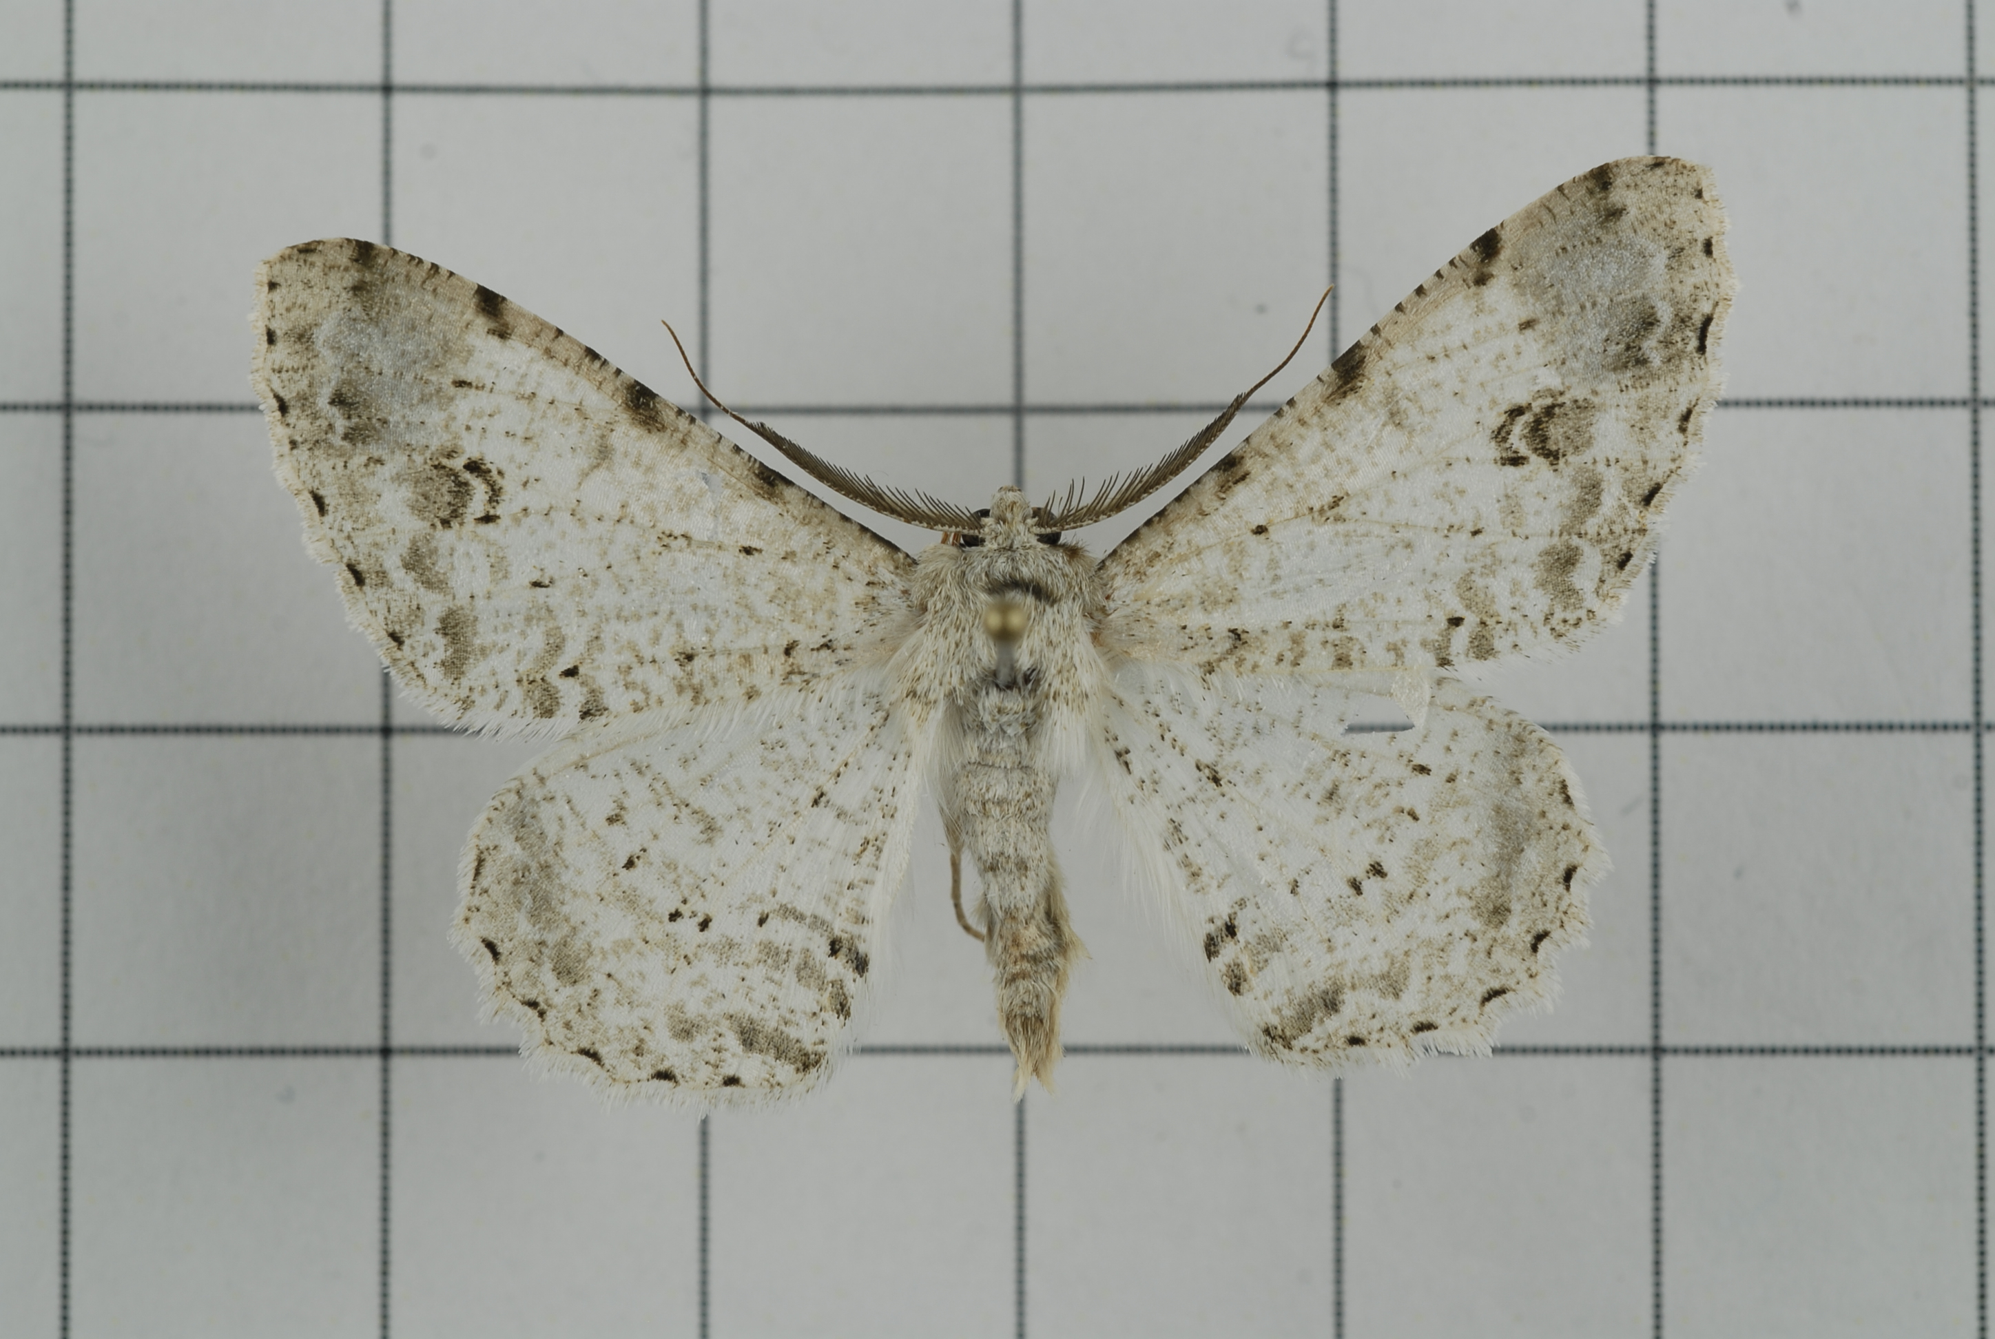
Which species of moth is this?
Lassaba parvalbidaria parvalbidaria
